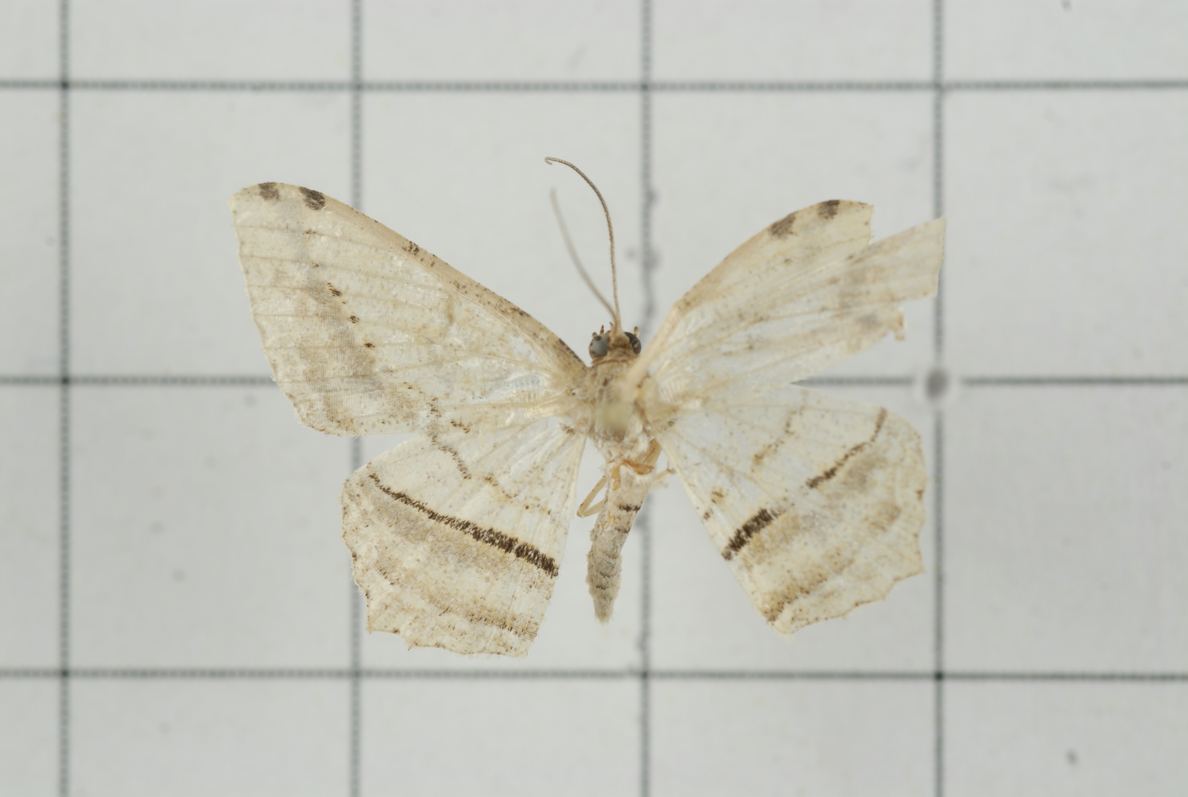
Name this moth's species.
Calletaera postvittata
